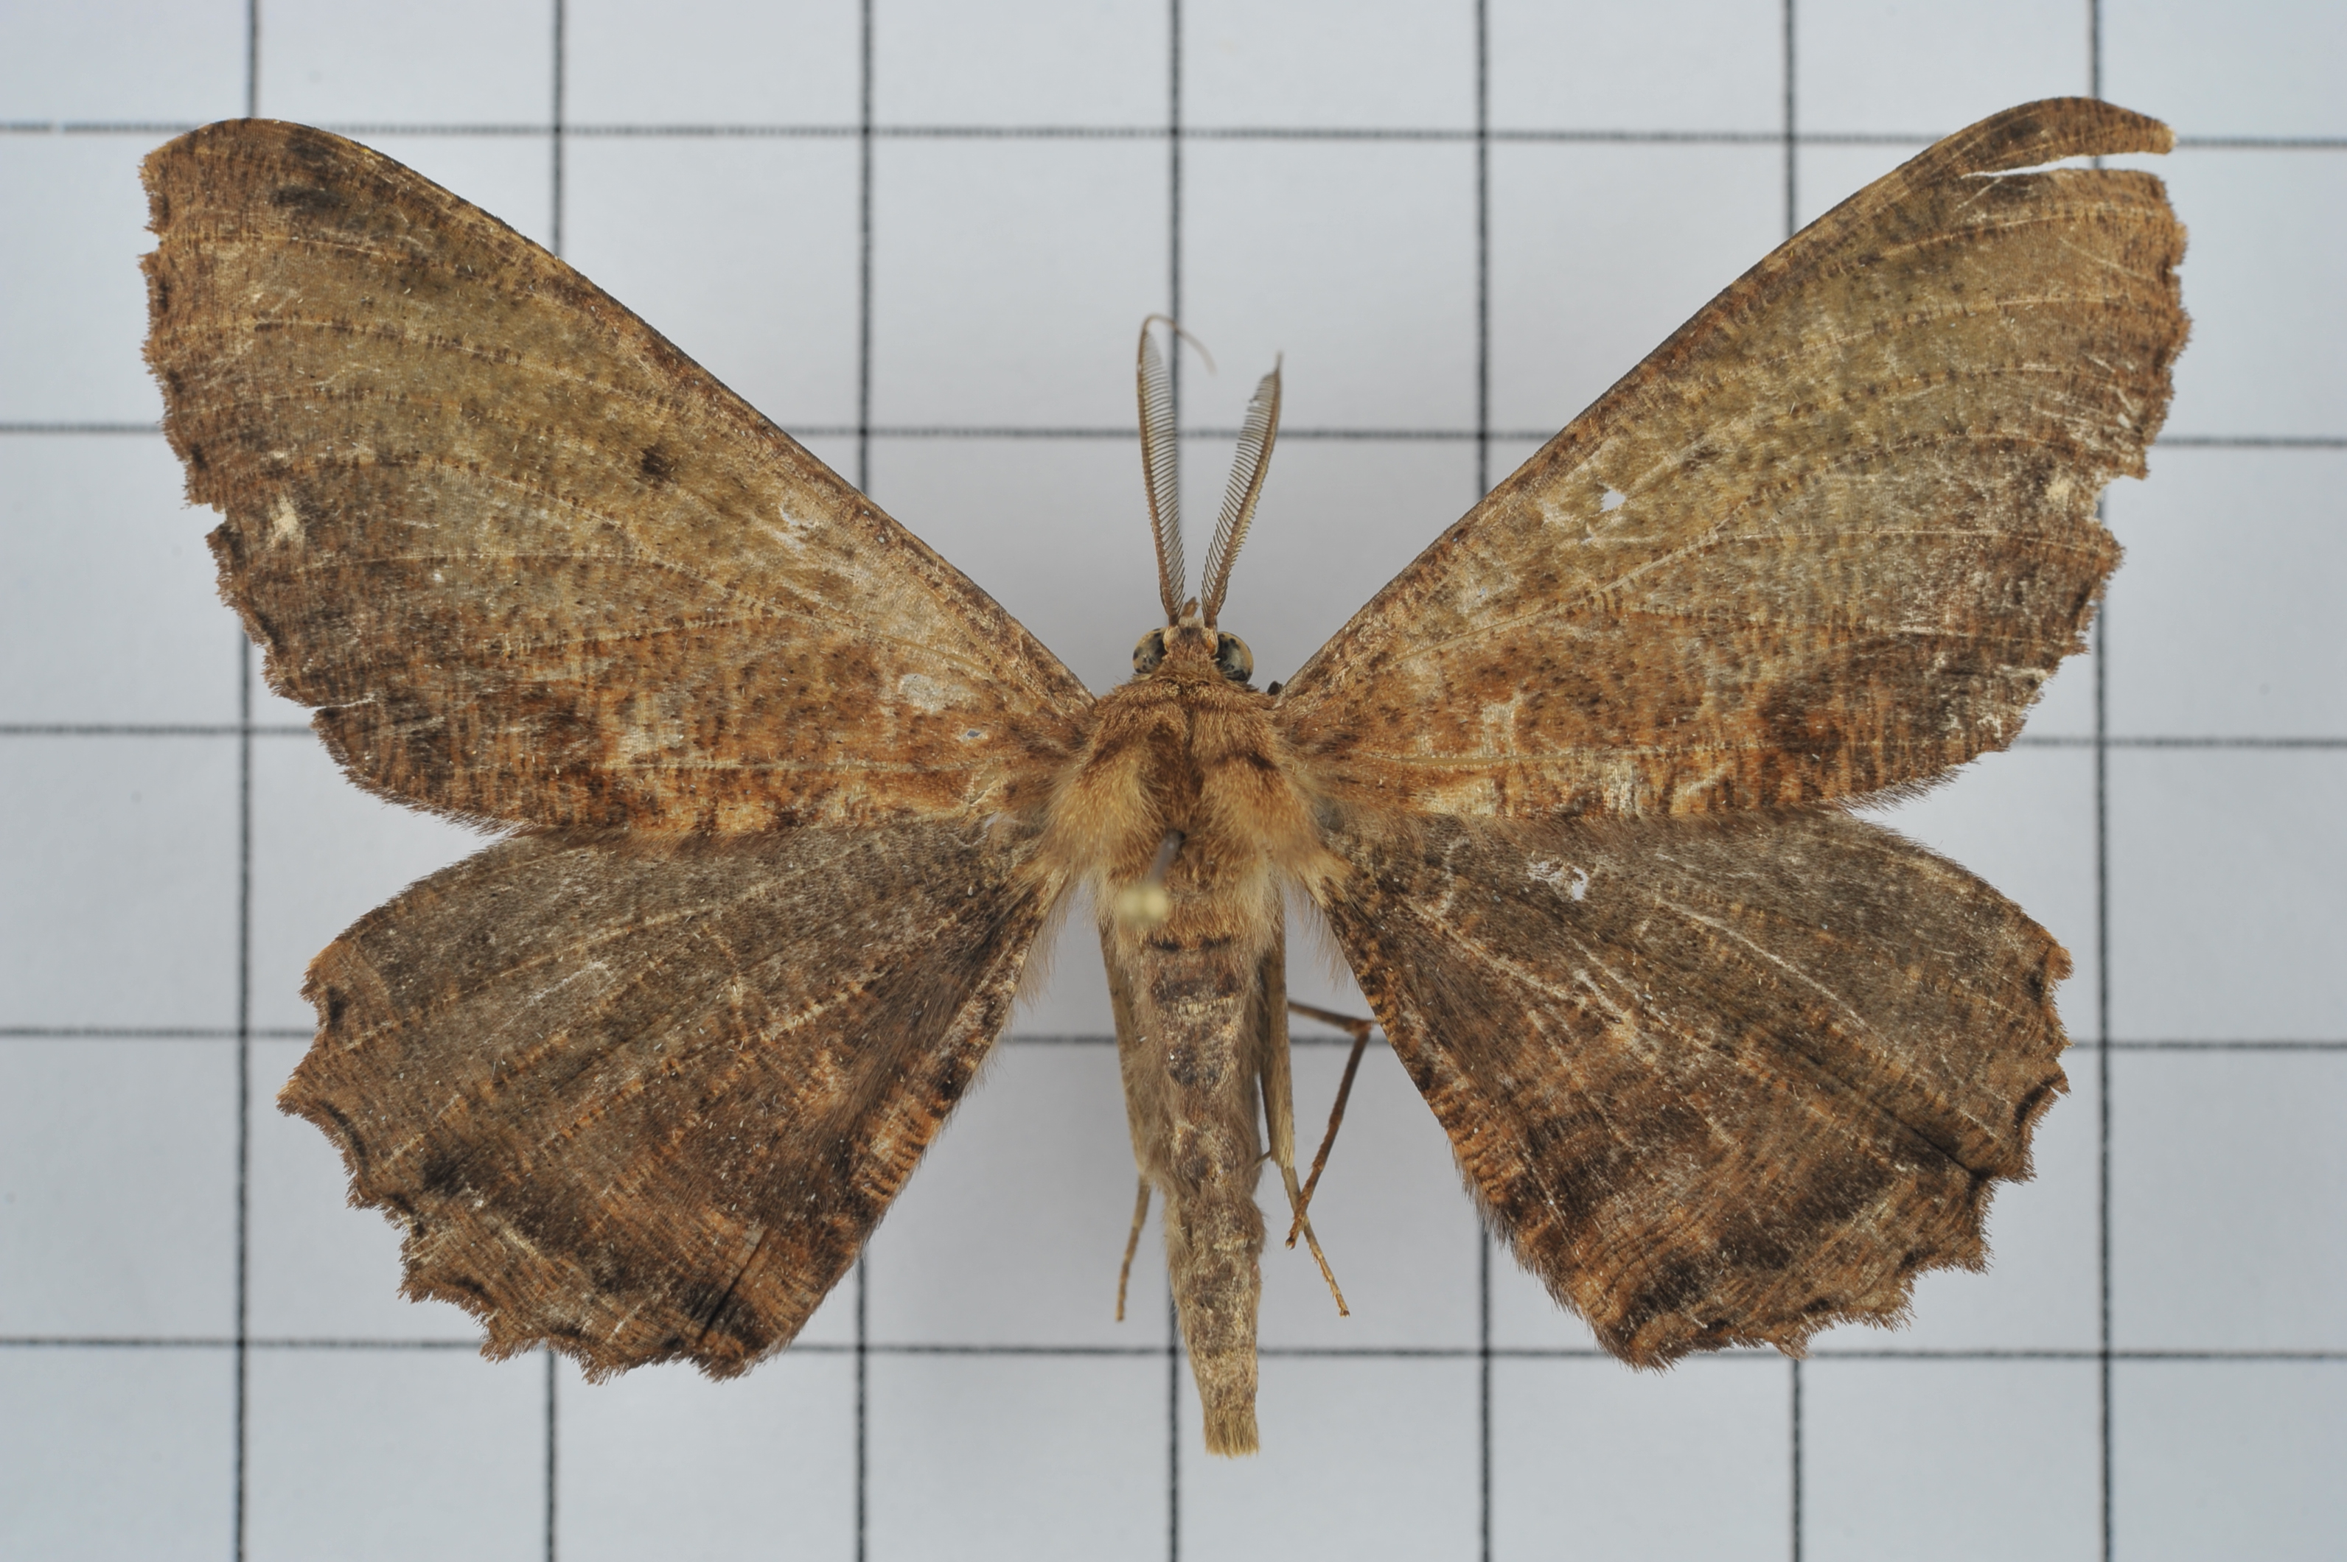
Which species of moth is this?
Chorodna creataria
